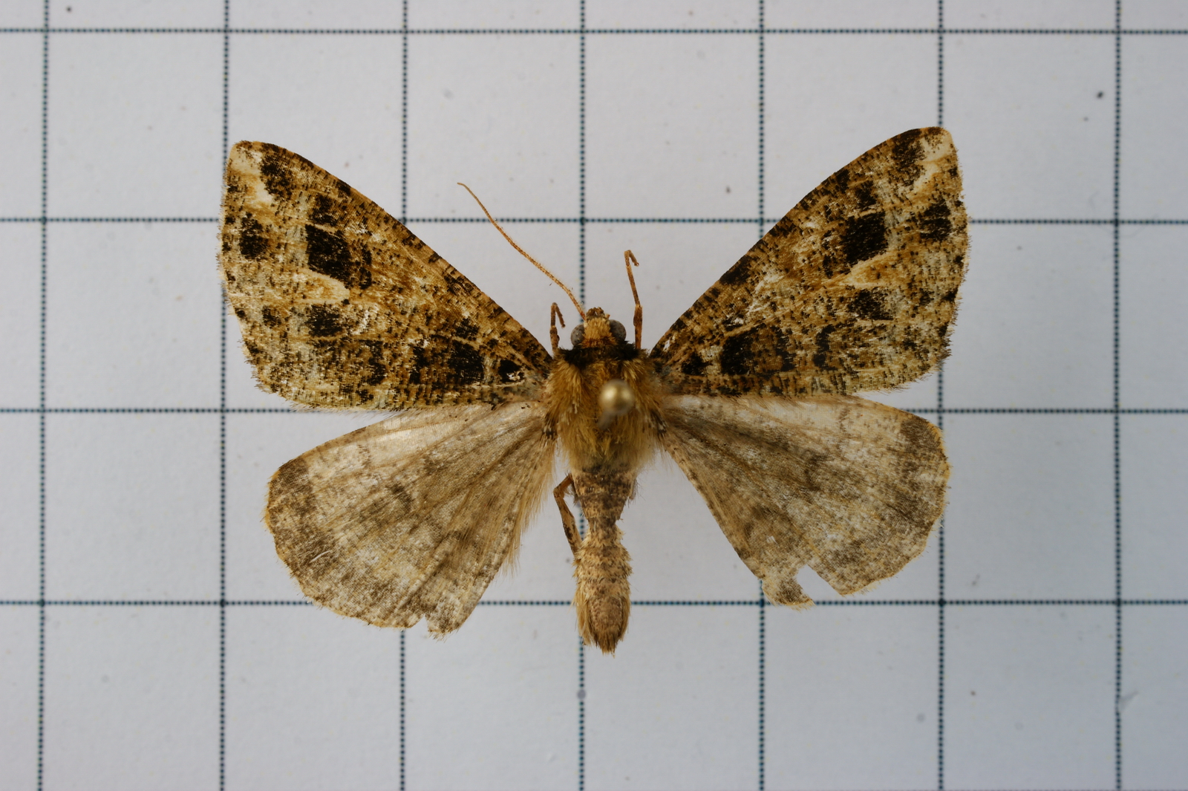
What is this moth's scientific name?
Arichanna pryeraria
